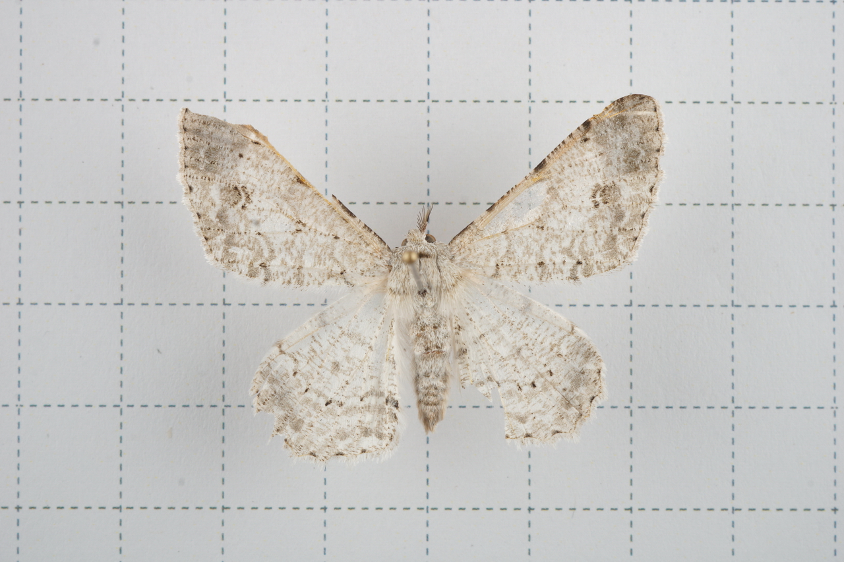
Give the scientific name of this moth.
Lassaba parvalbidaria parvalbidaria
